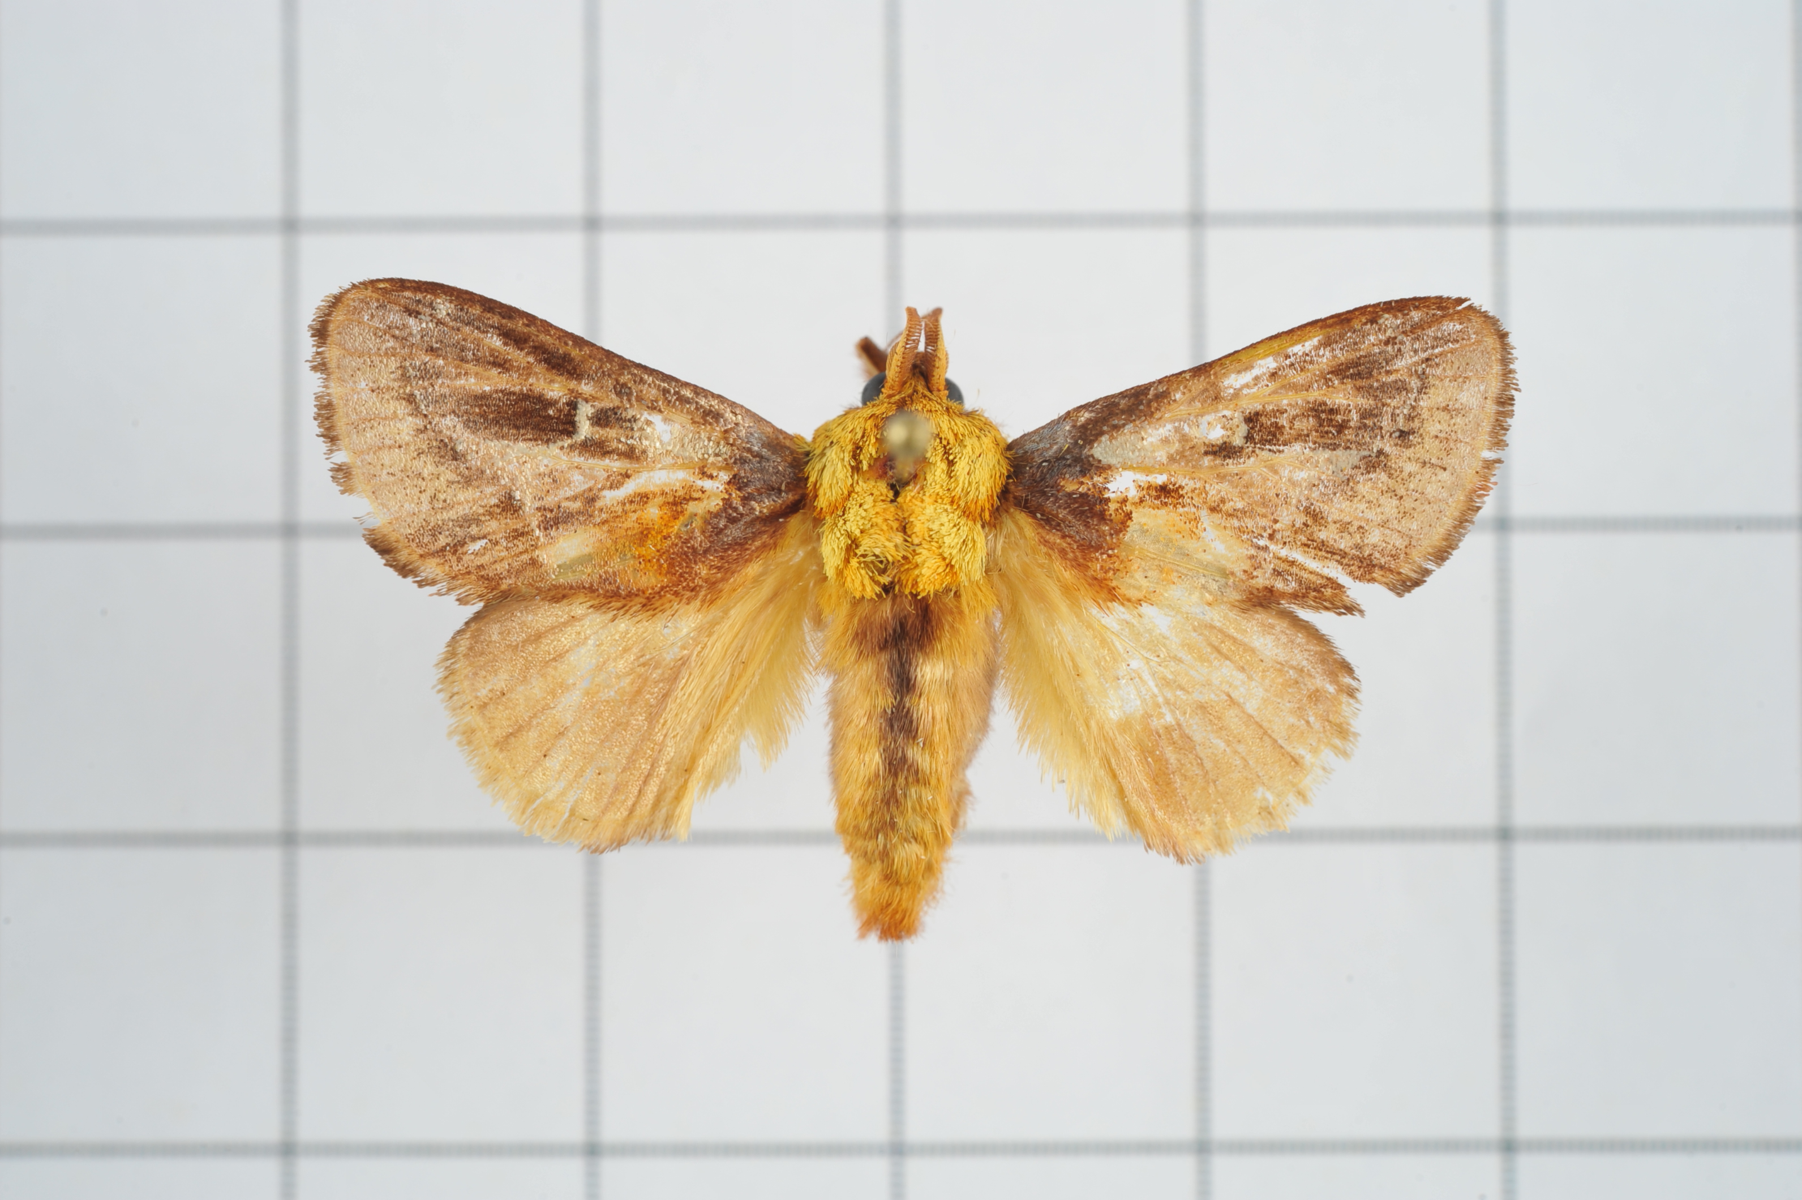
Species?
Miresa fulgida
